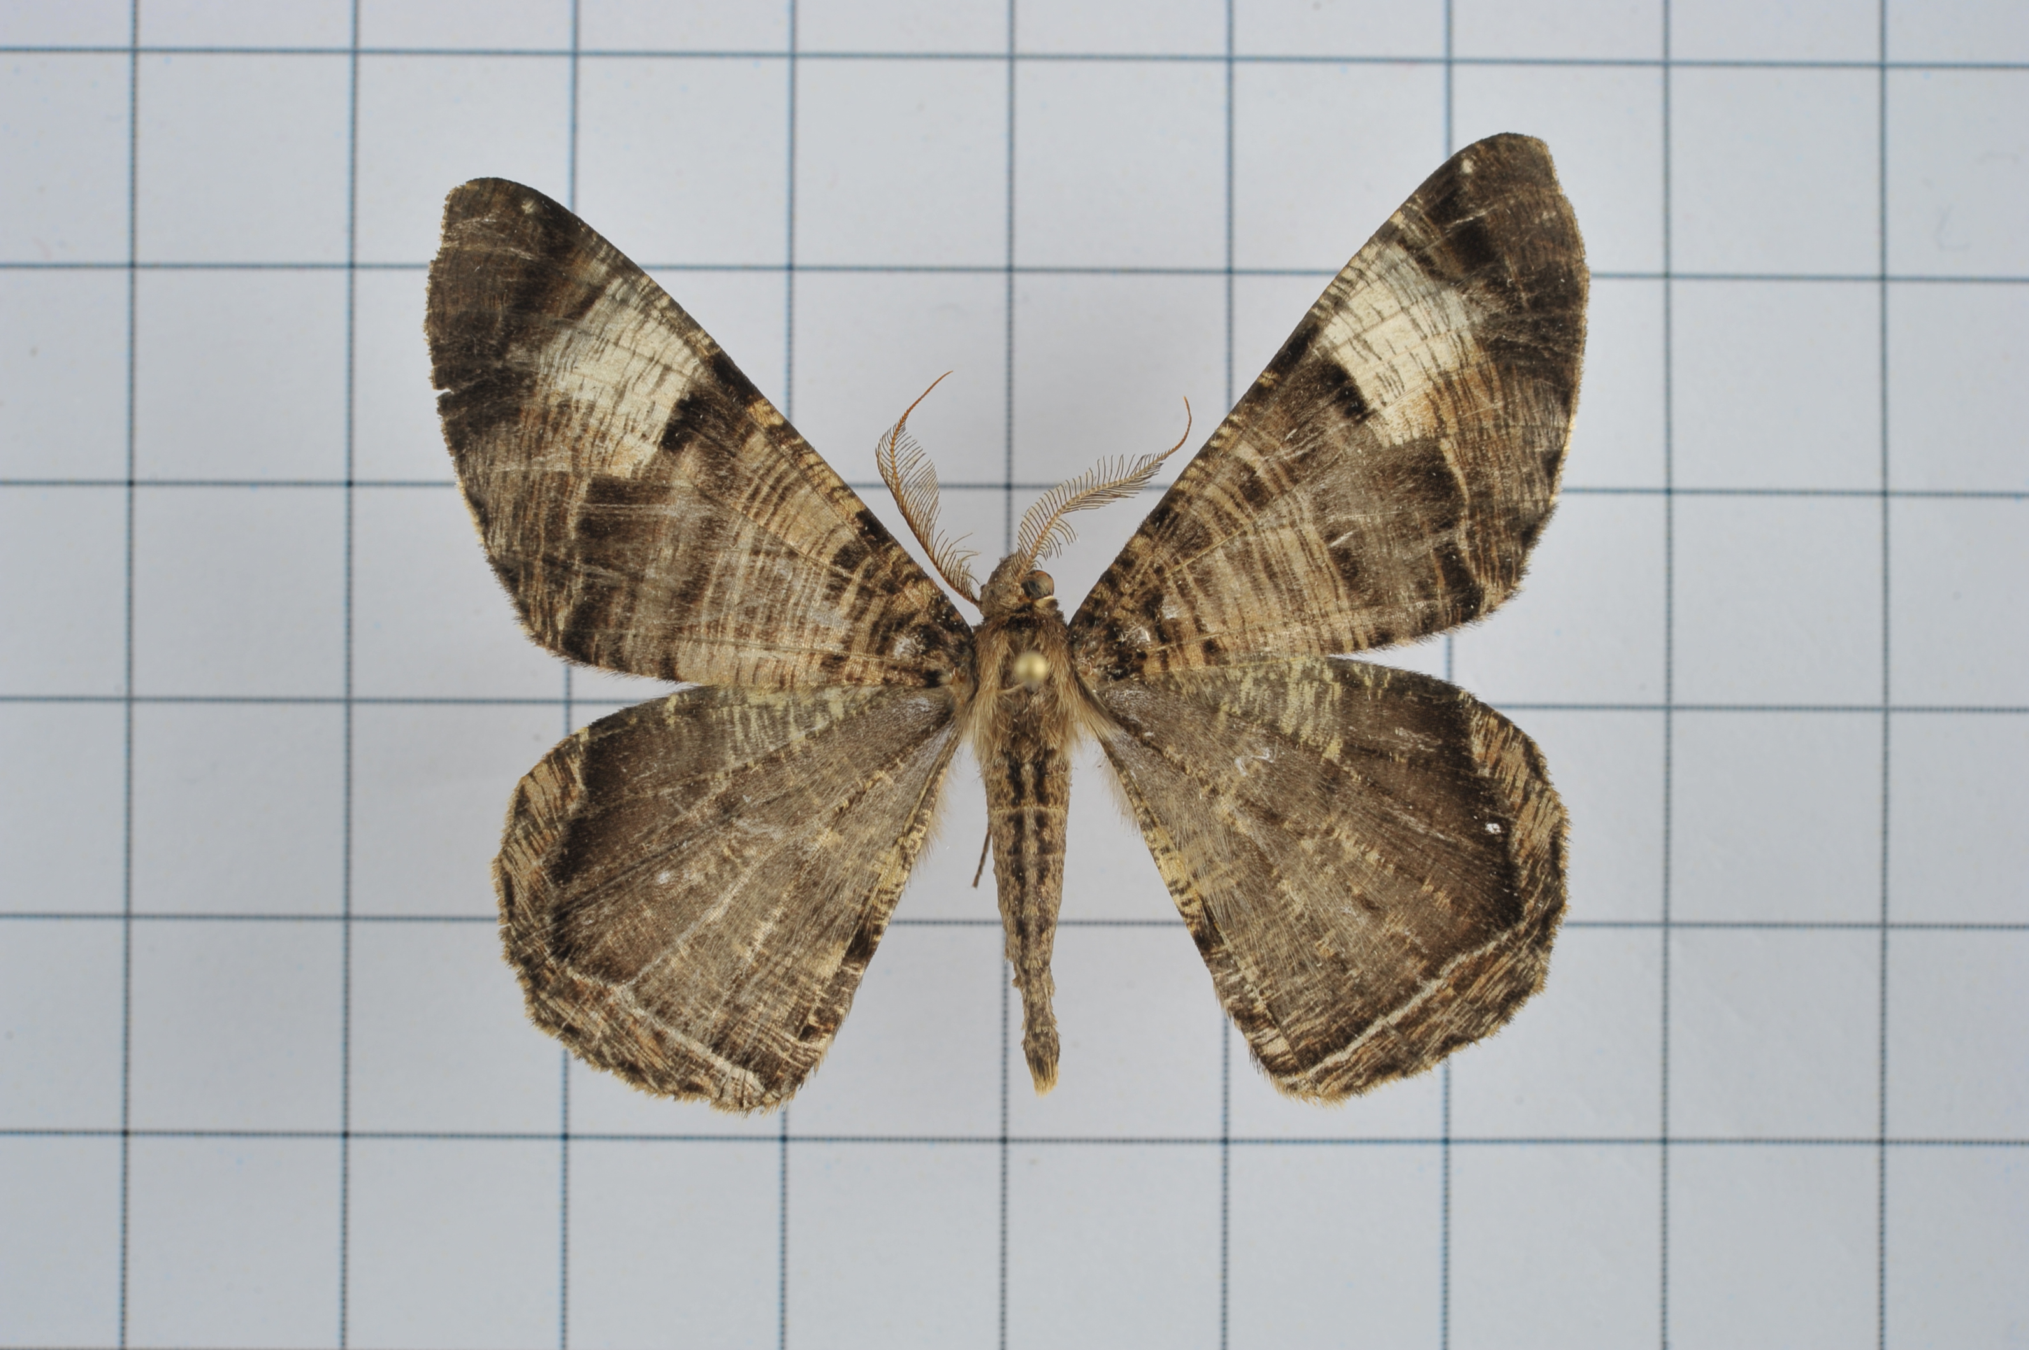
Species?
Xandrames latiferaria curvistriga
